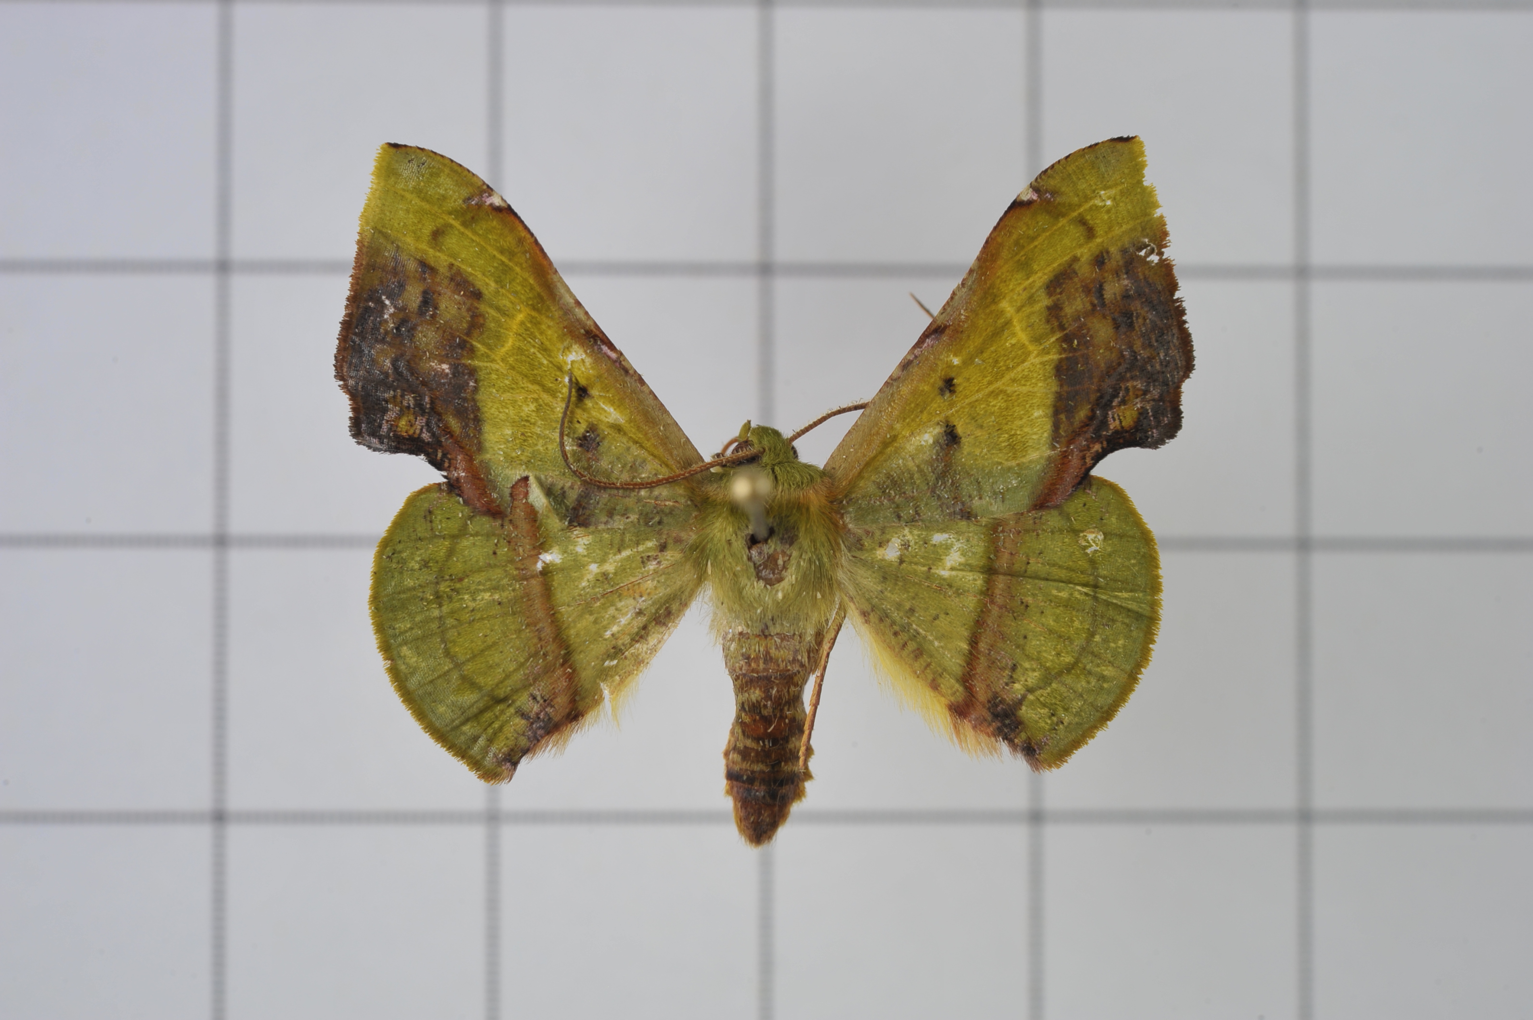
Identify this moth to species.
Fascellina plagiata
